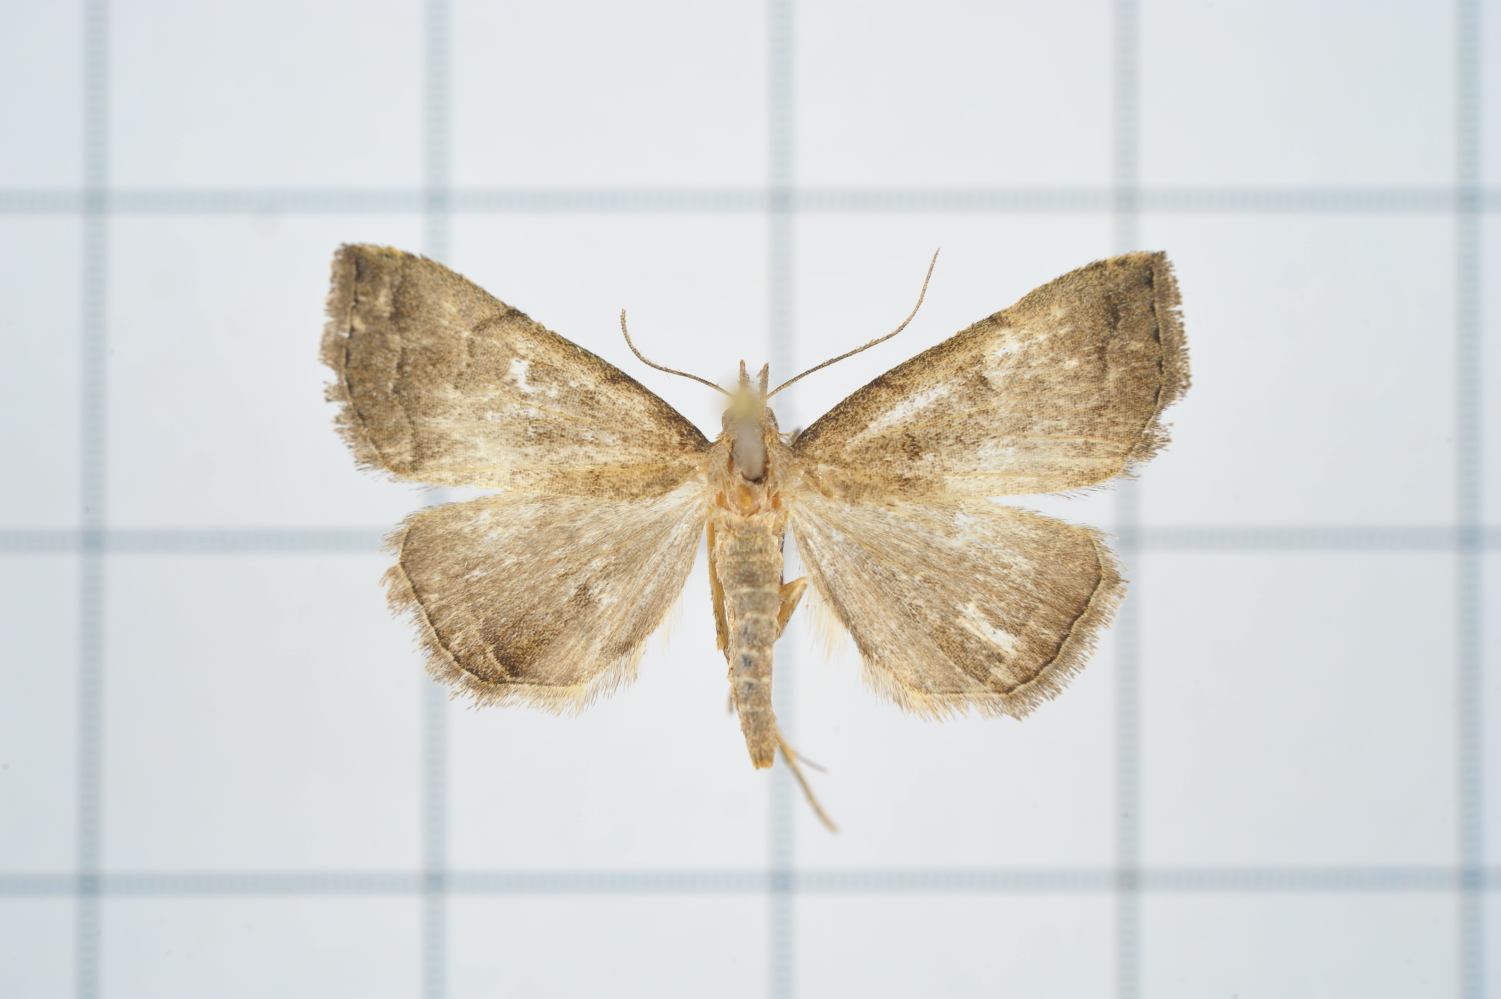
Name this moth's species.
Herminia undulata
